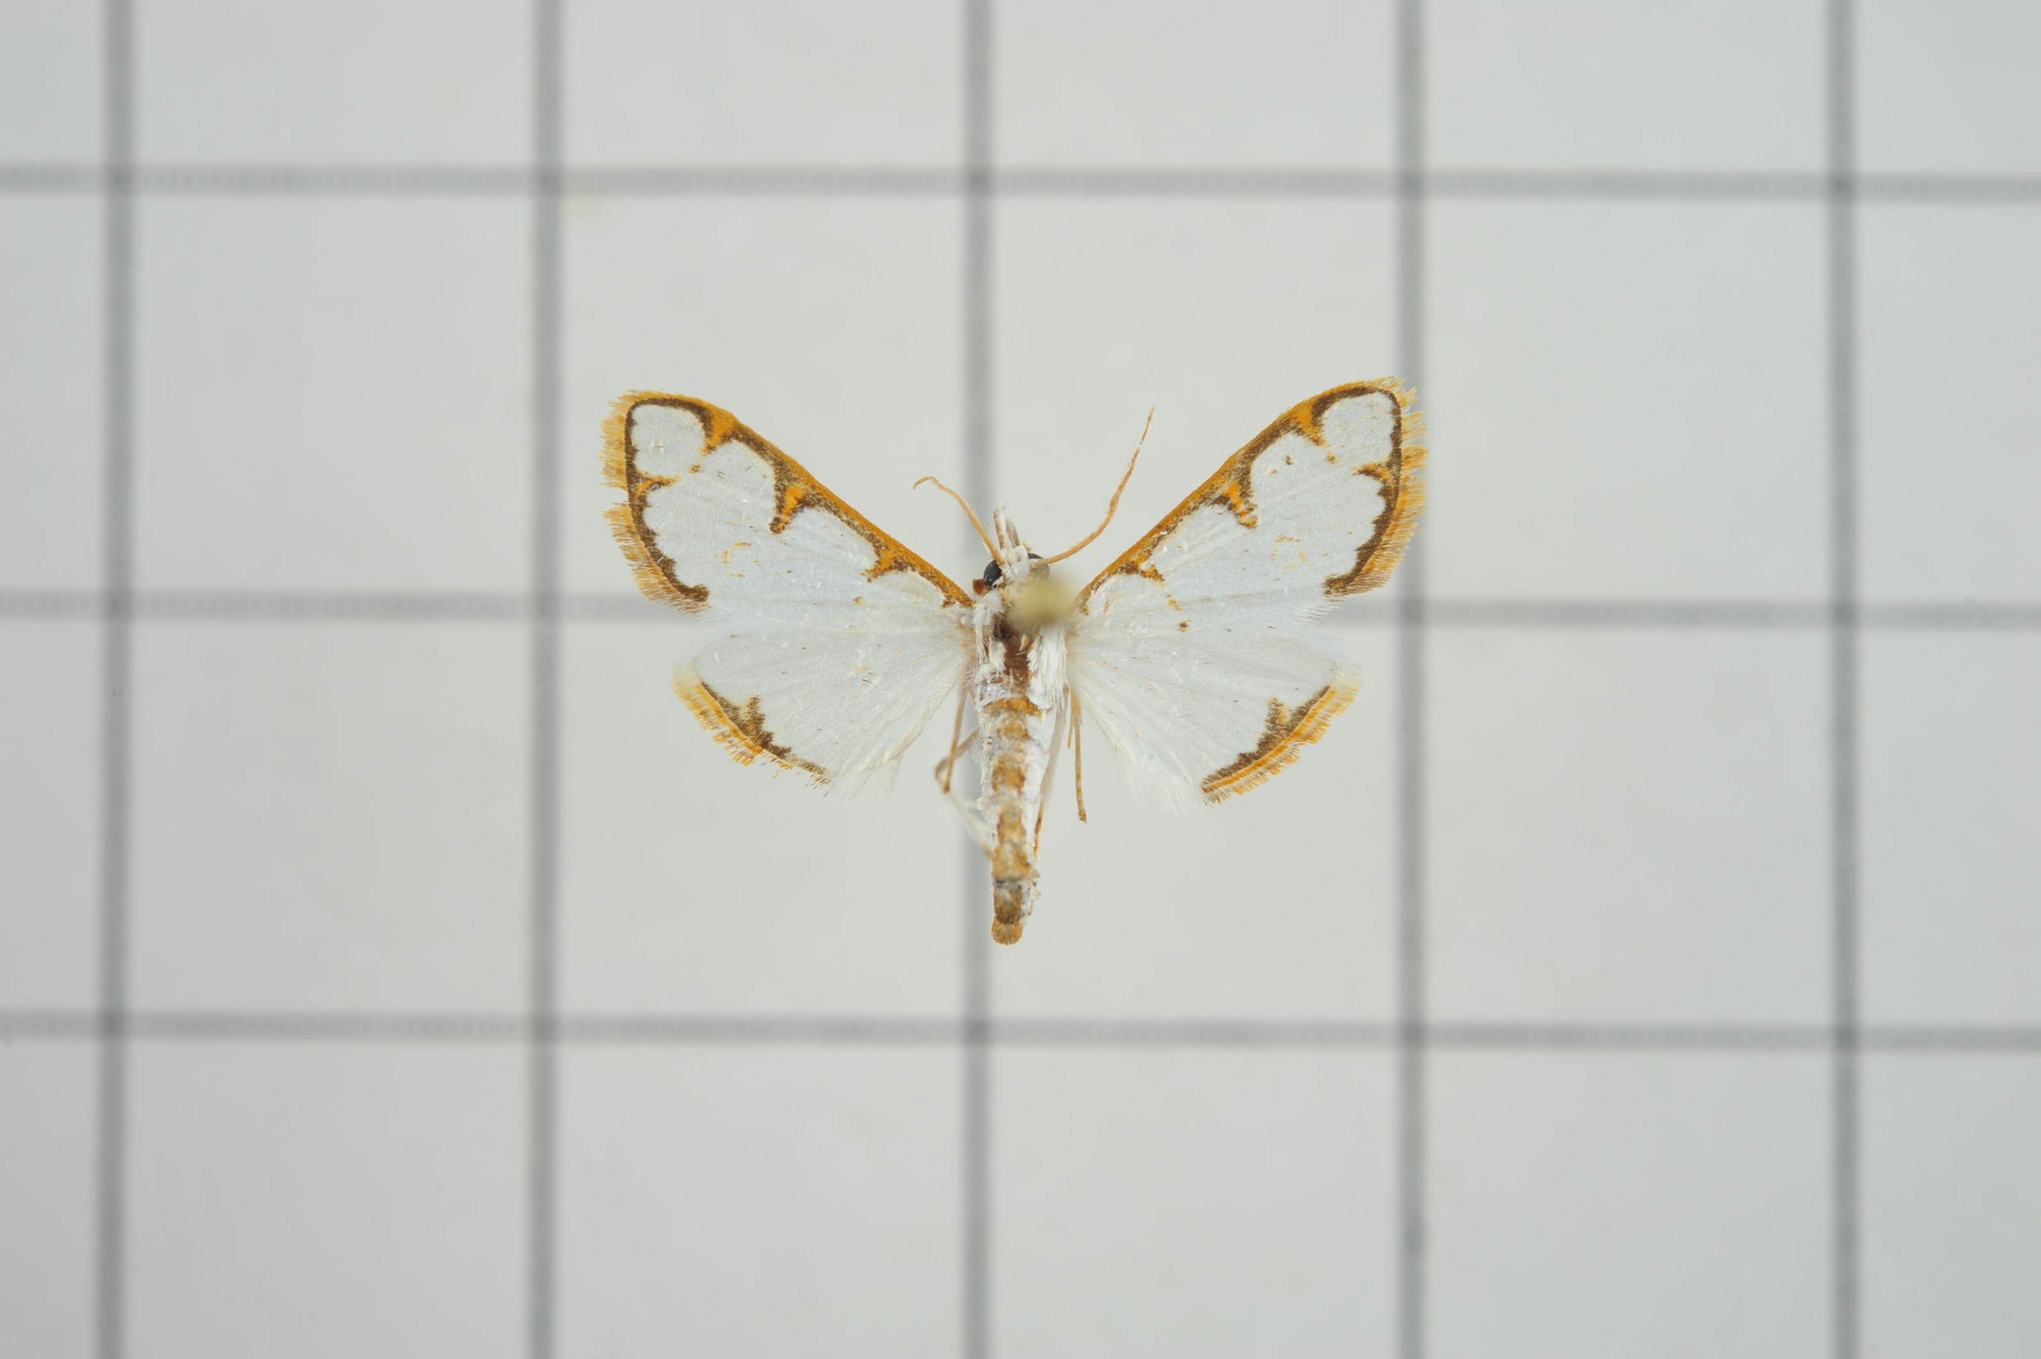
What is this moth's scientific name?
Cirrhochrista brizoalis
